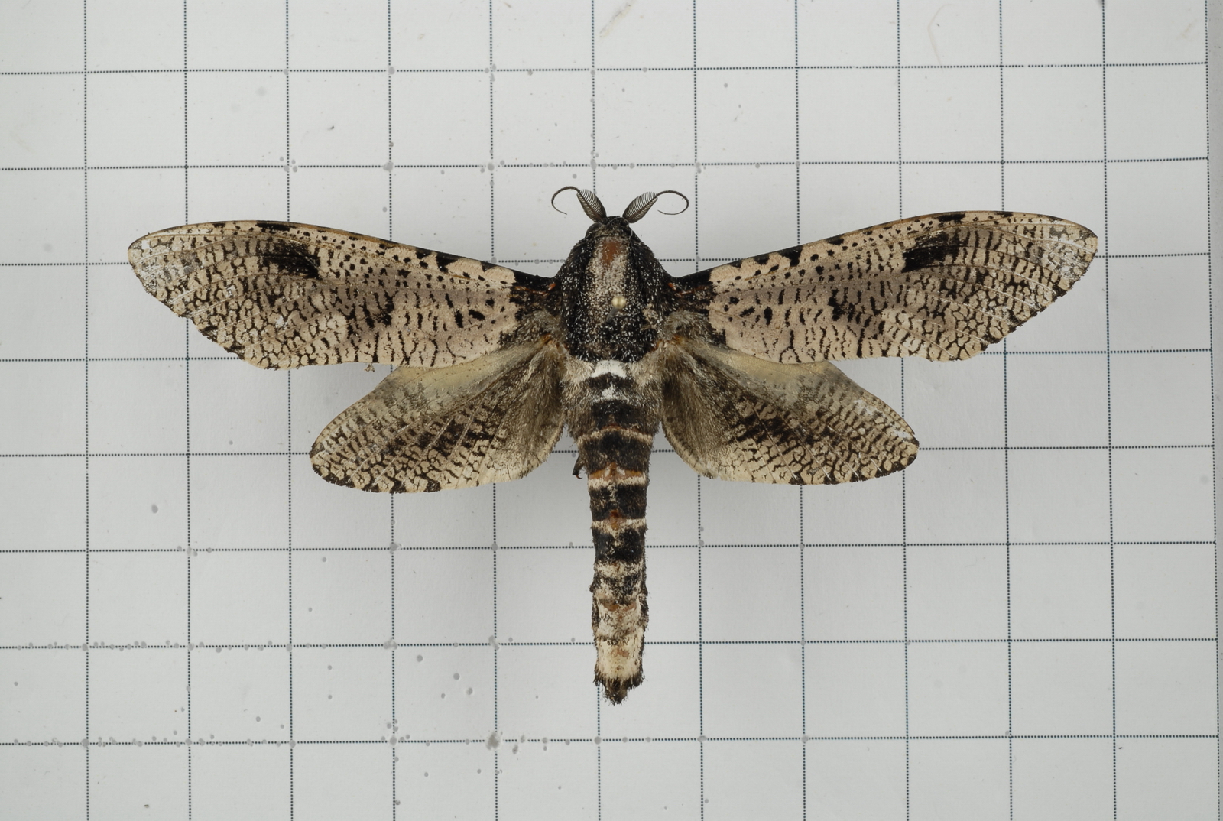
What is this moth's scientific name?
Xyleutes strix
